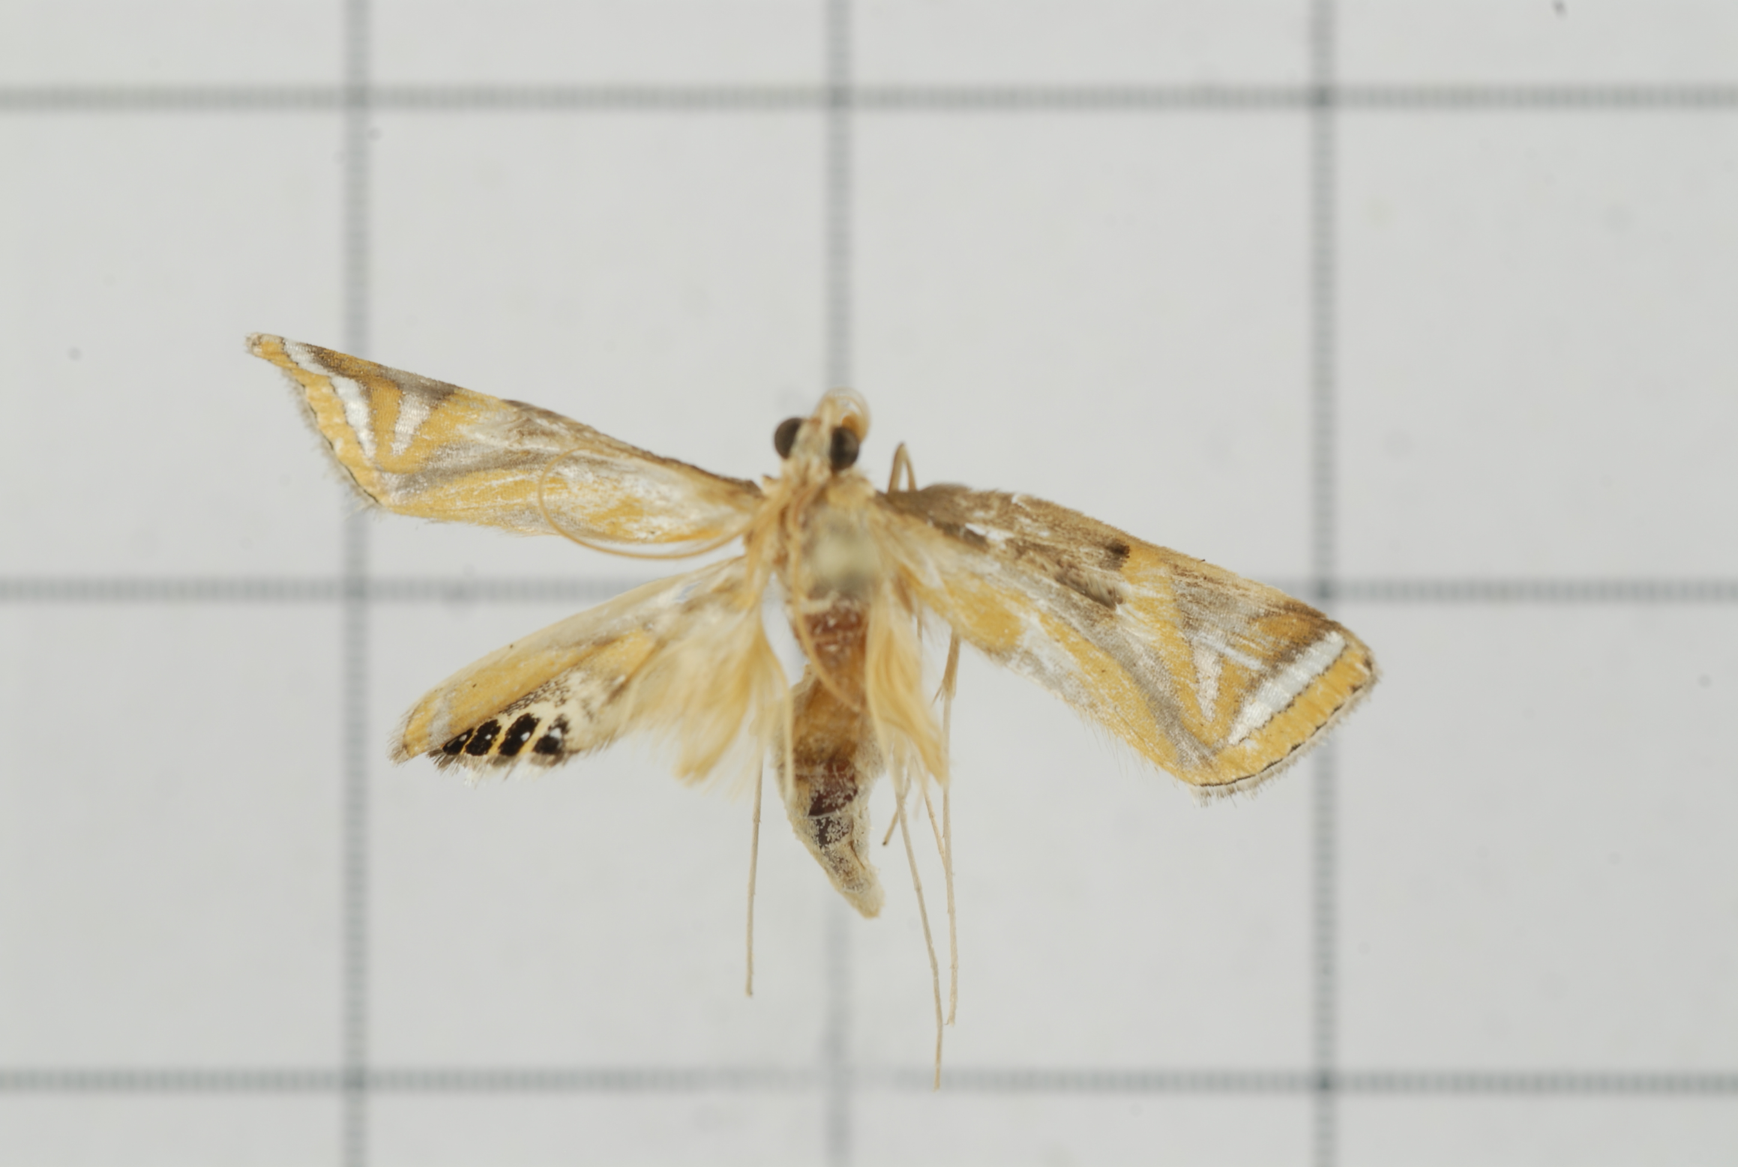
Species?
Eoophyla conjunctalis
